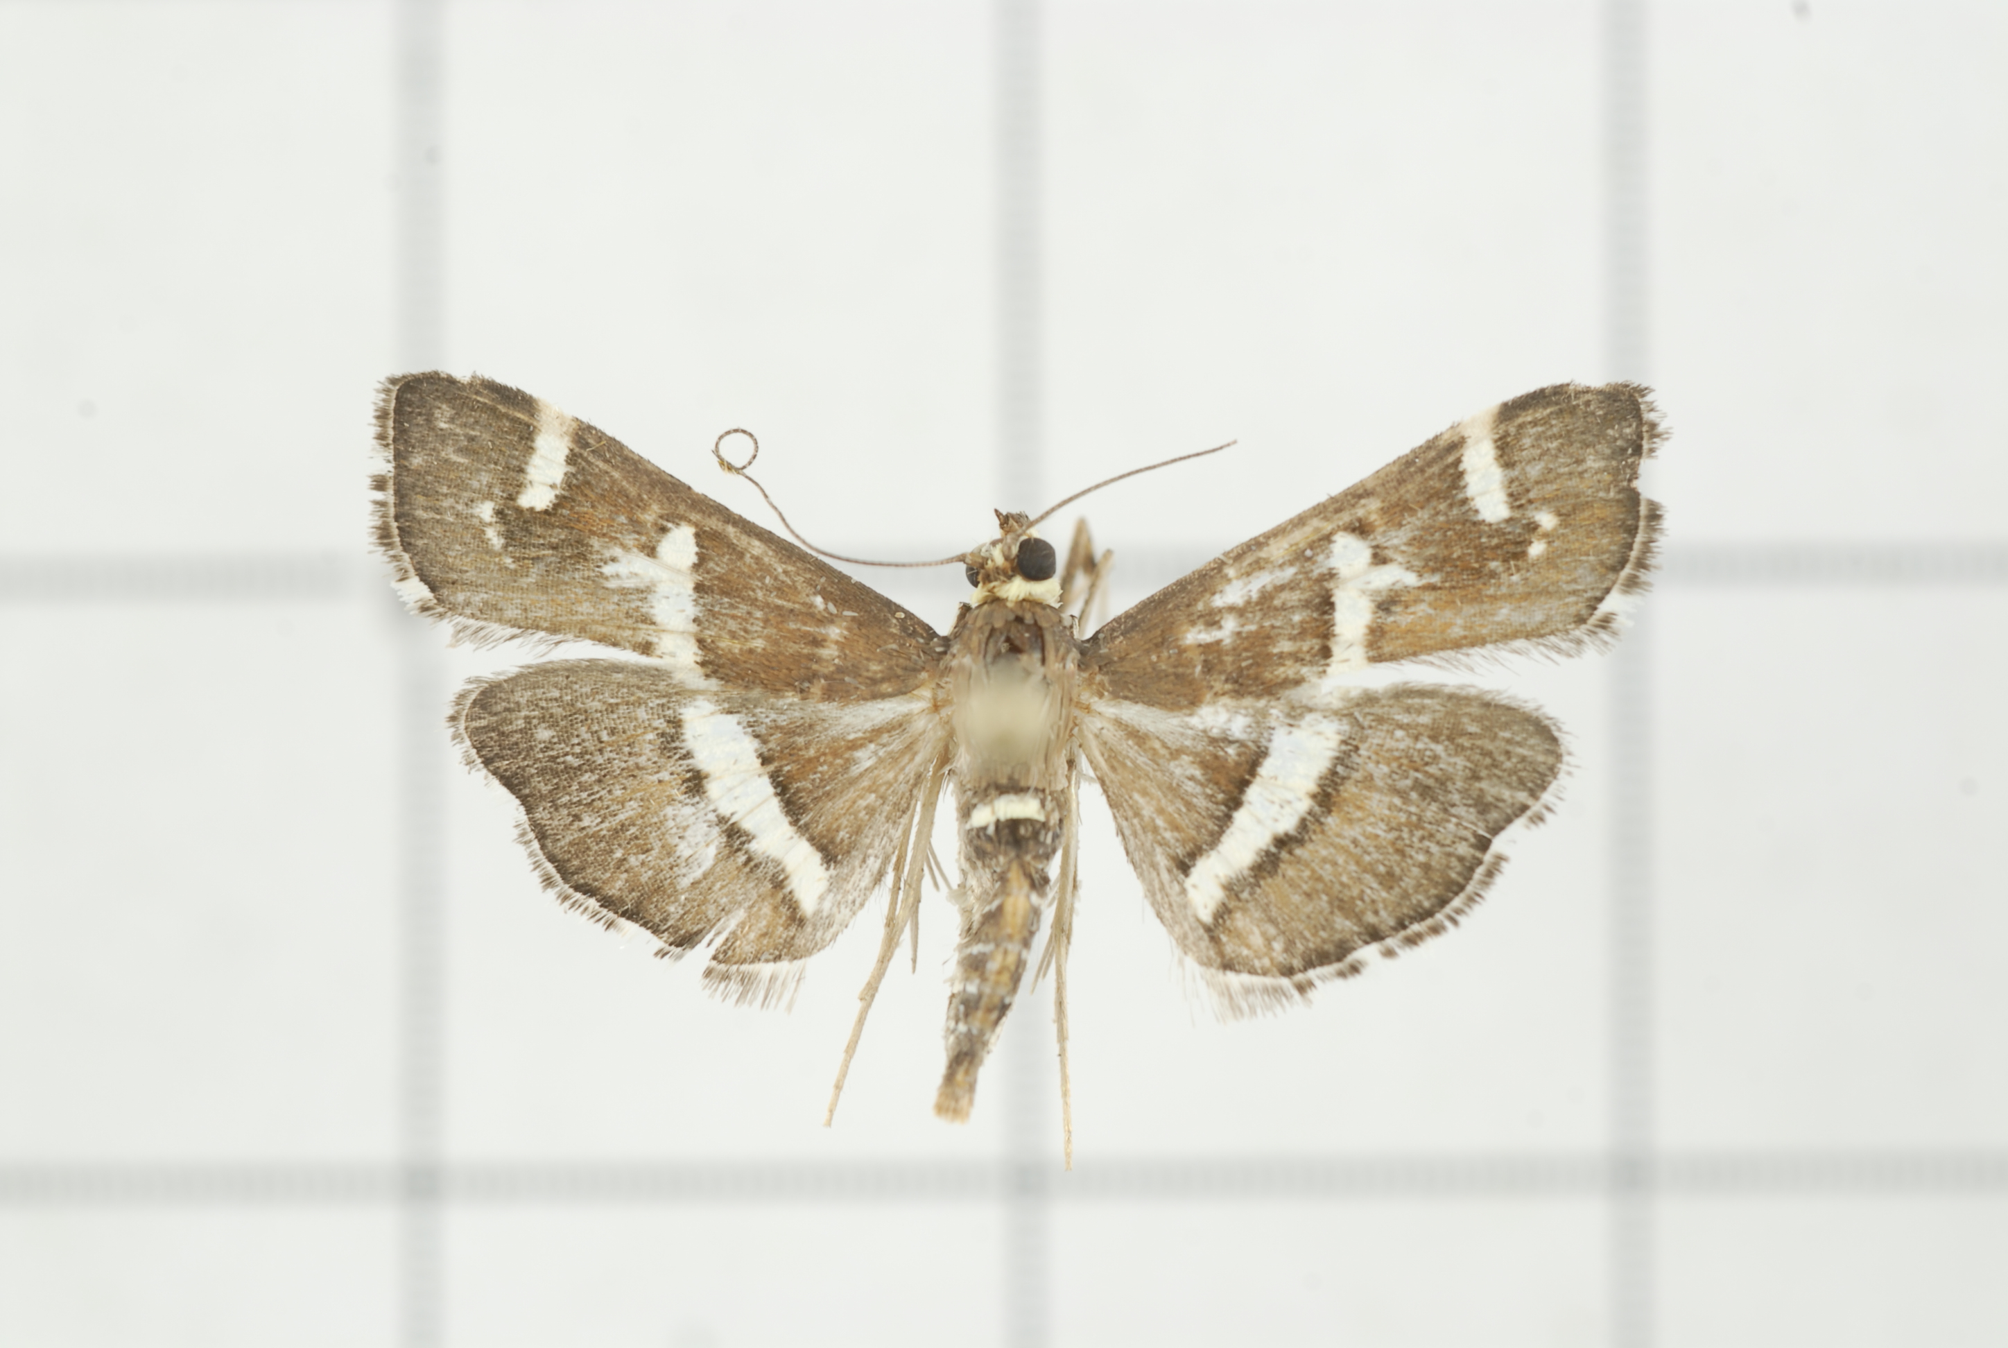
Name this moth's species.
Spoladea recurvalis
